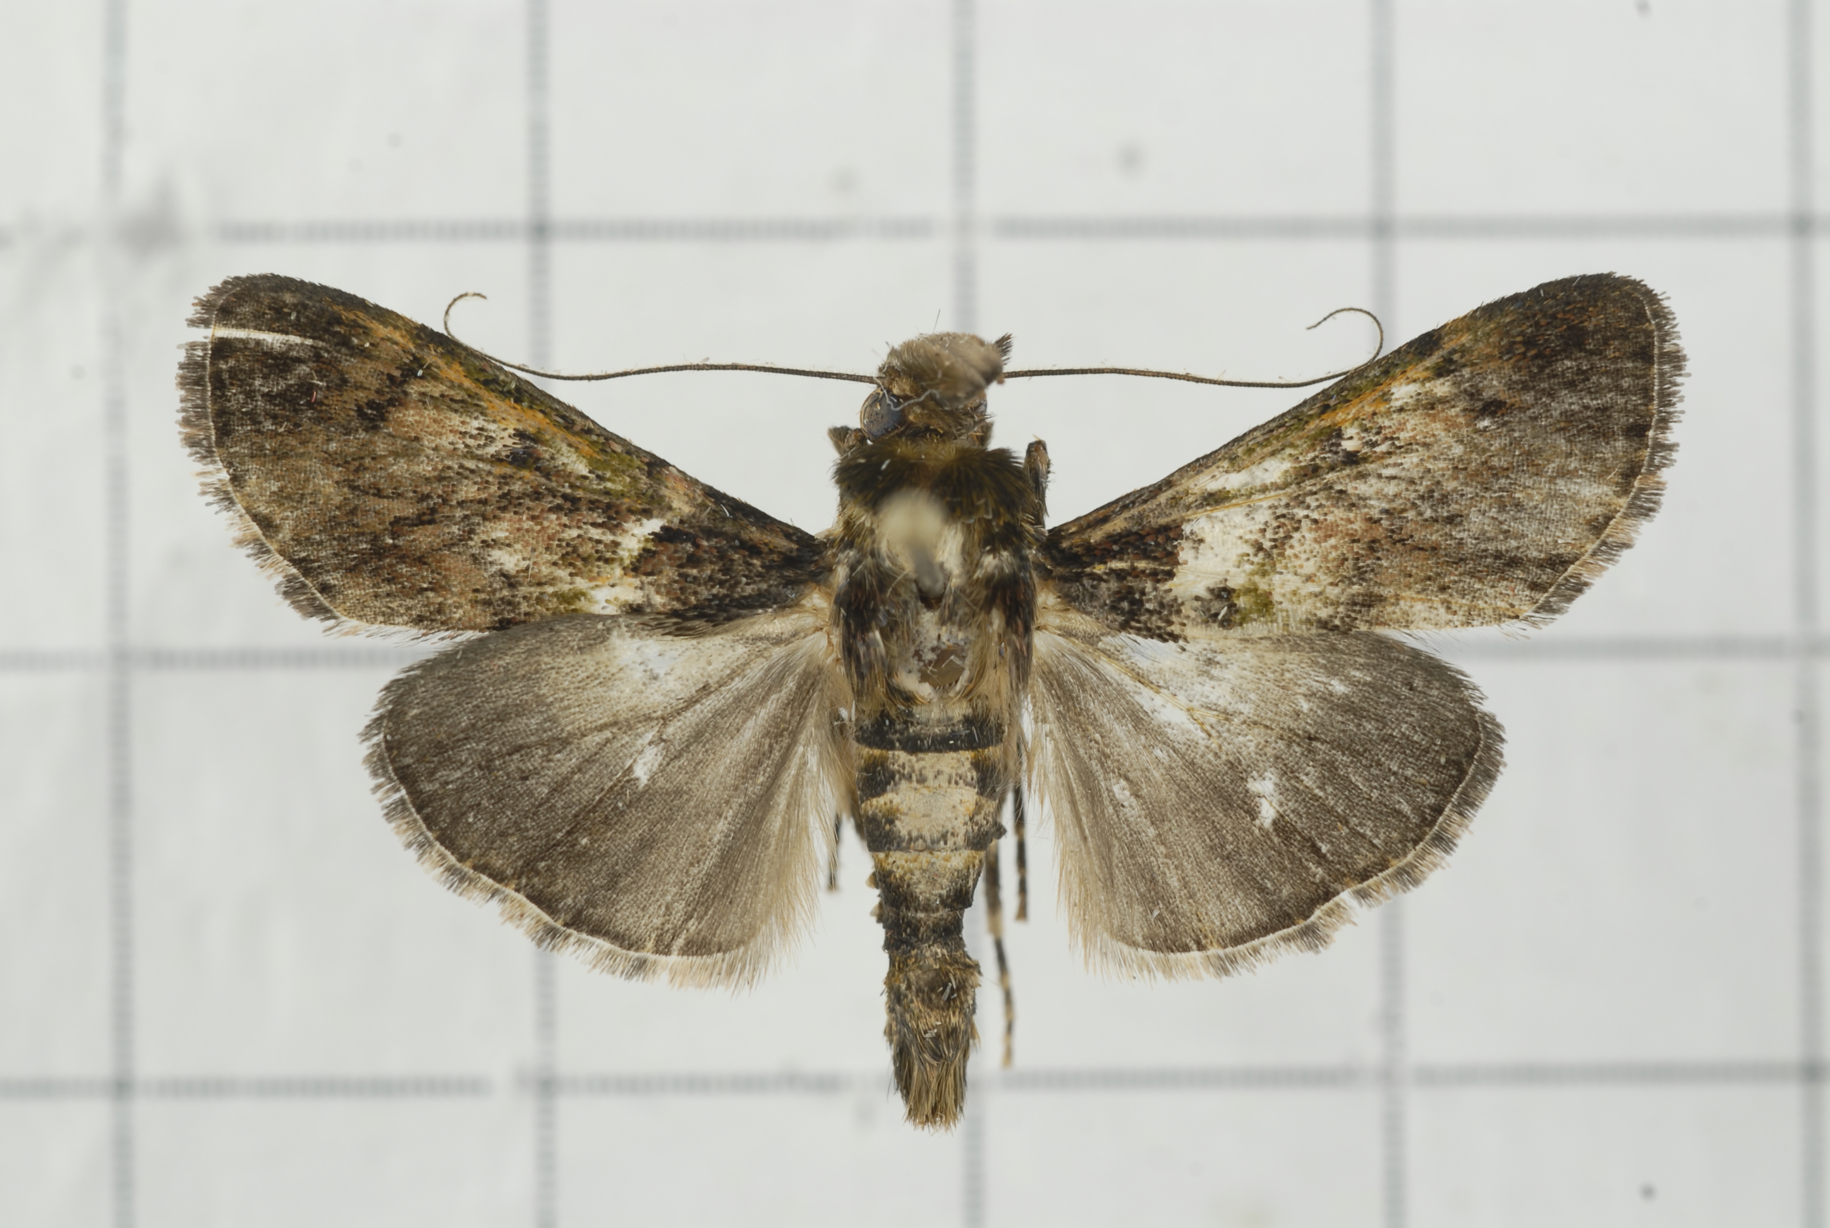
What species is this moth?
Teliphasa nubilosa
